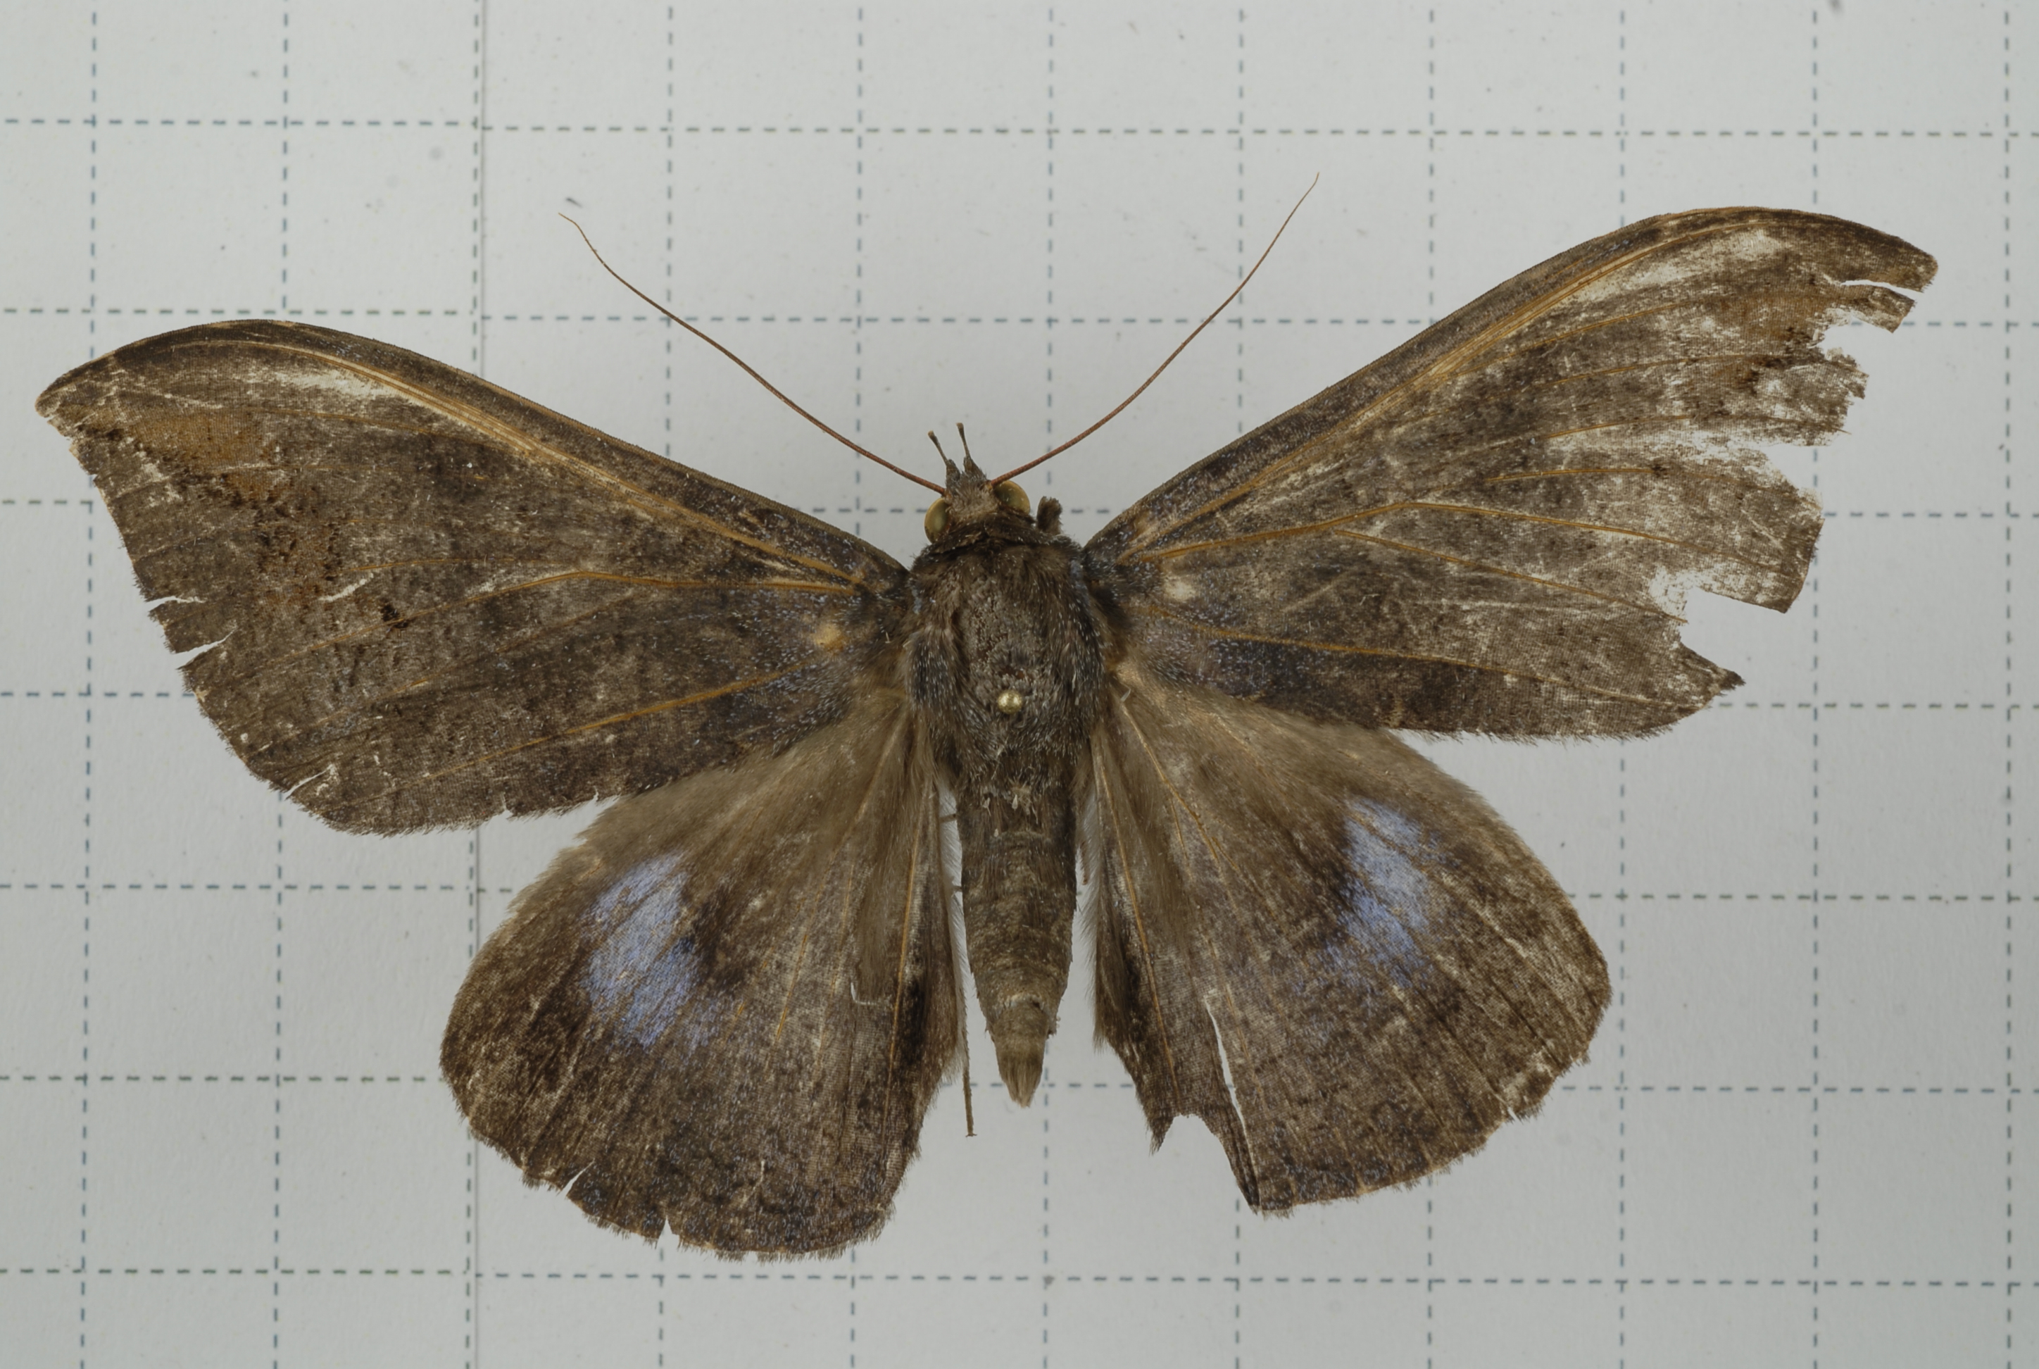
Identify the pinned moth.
Ischyja ferrifracta
